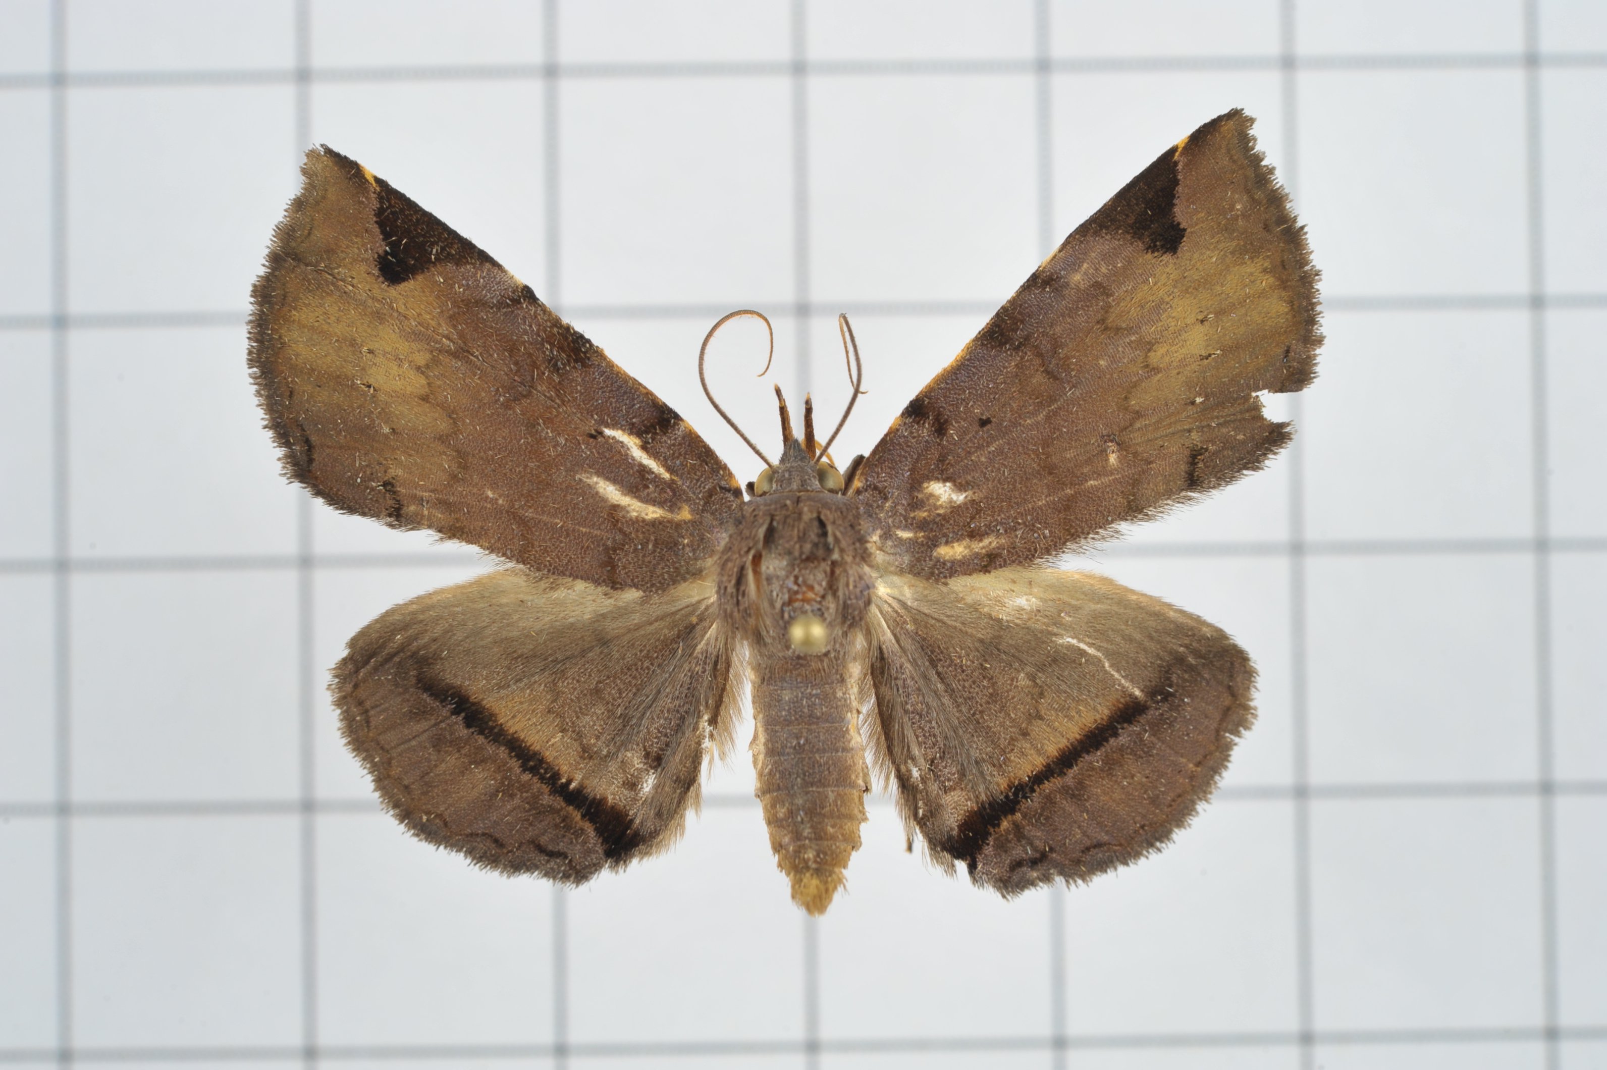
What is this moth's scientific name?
Mecodina subcostalis
